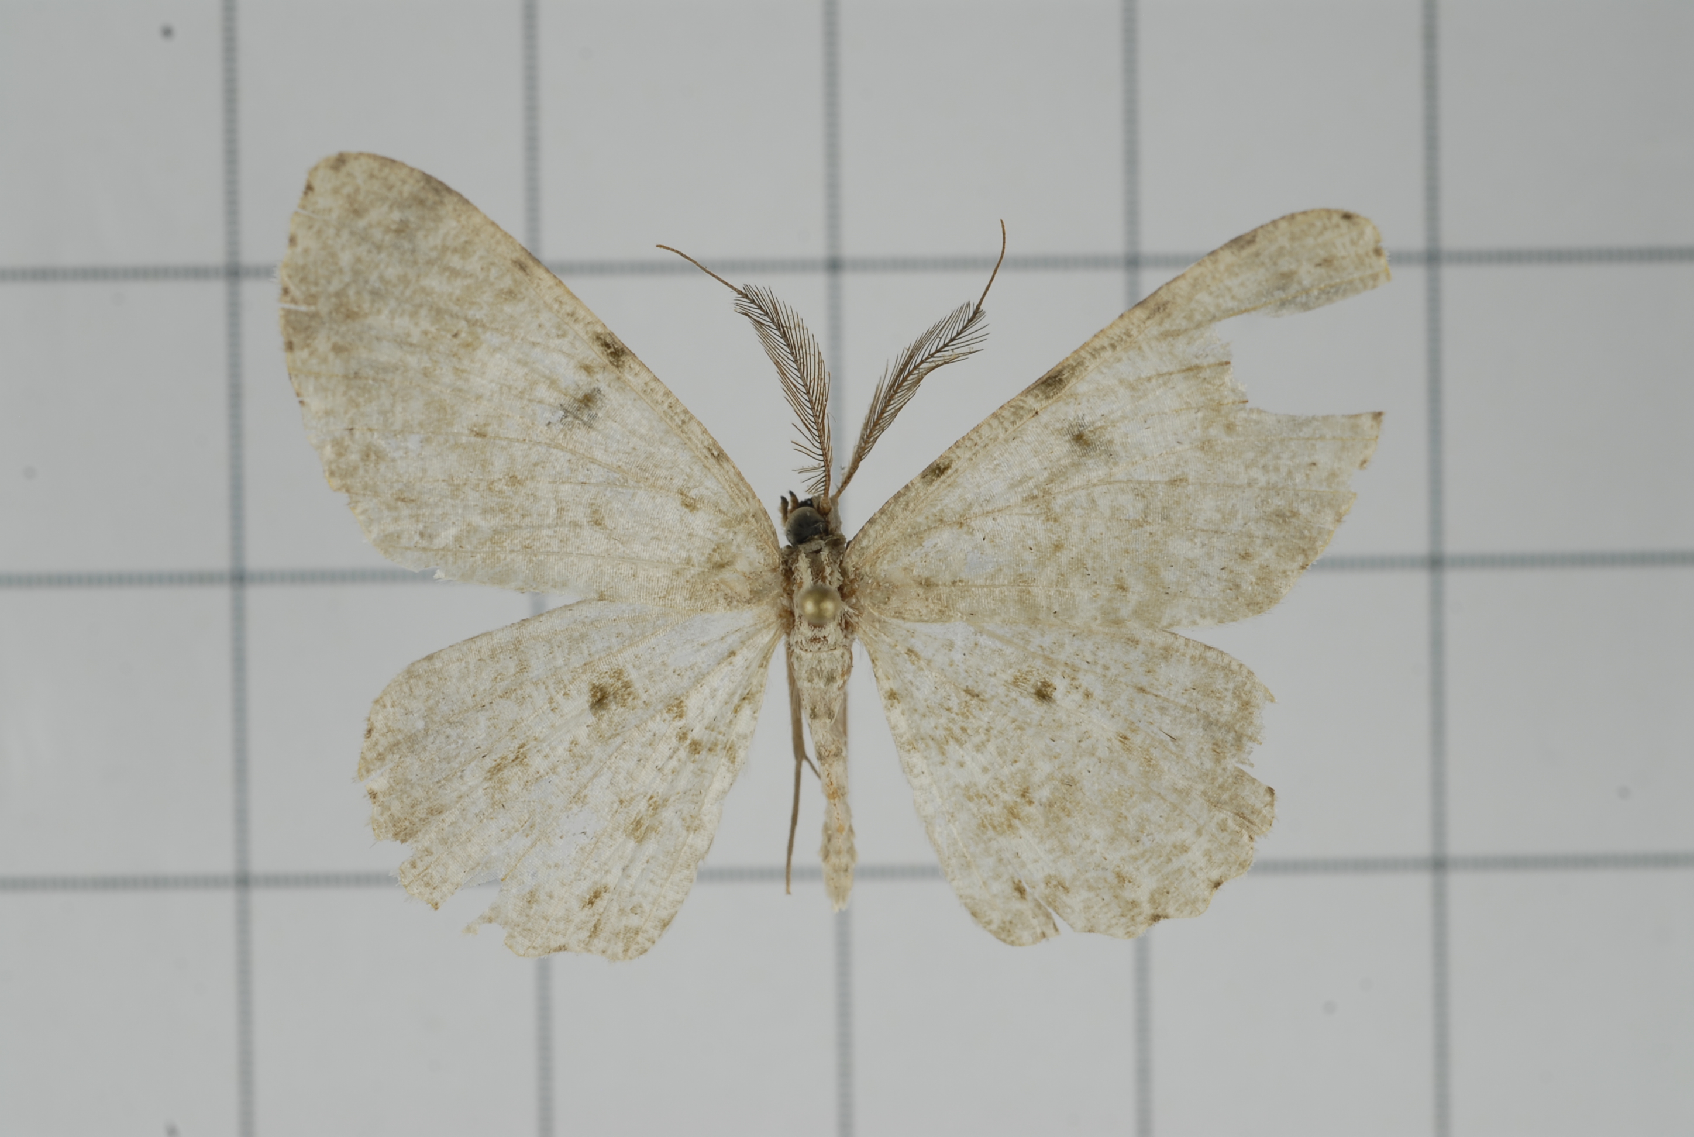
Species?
Catoria sublavaria
